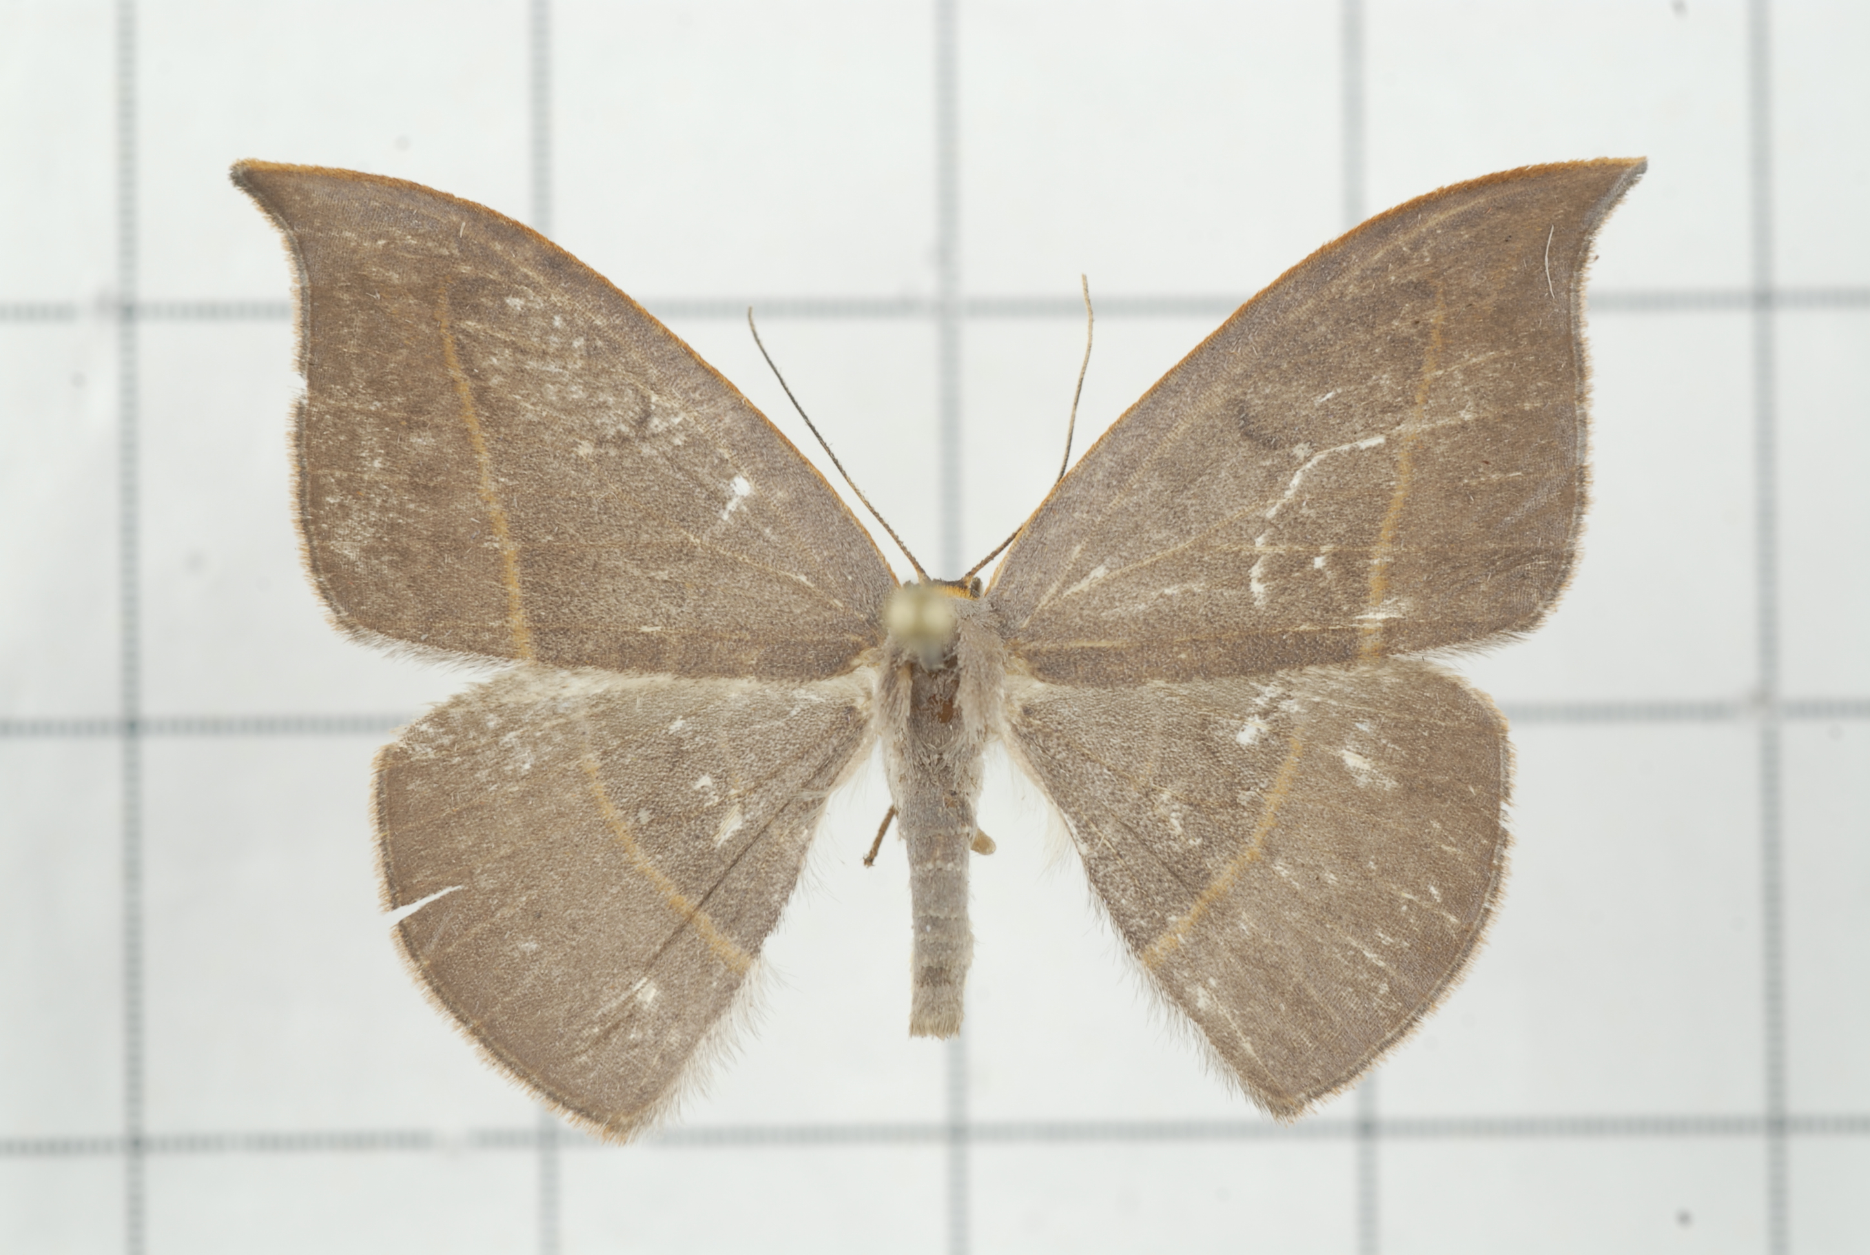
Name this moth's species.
Microblepsis violacea
